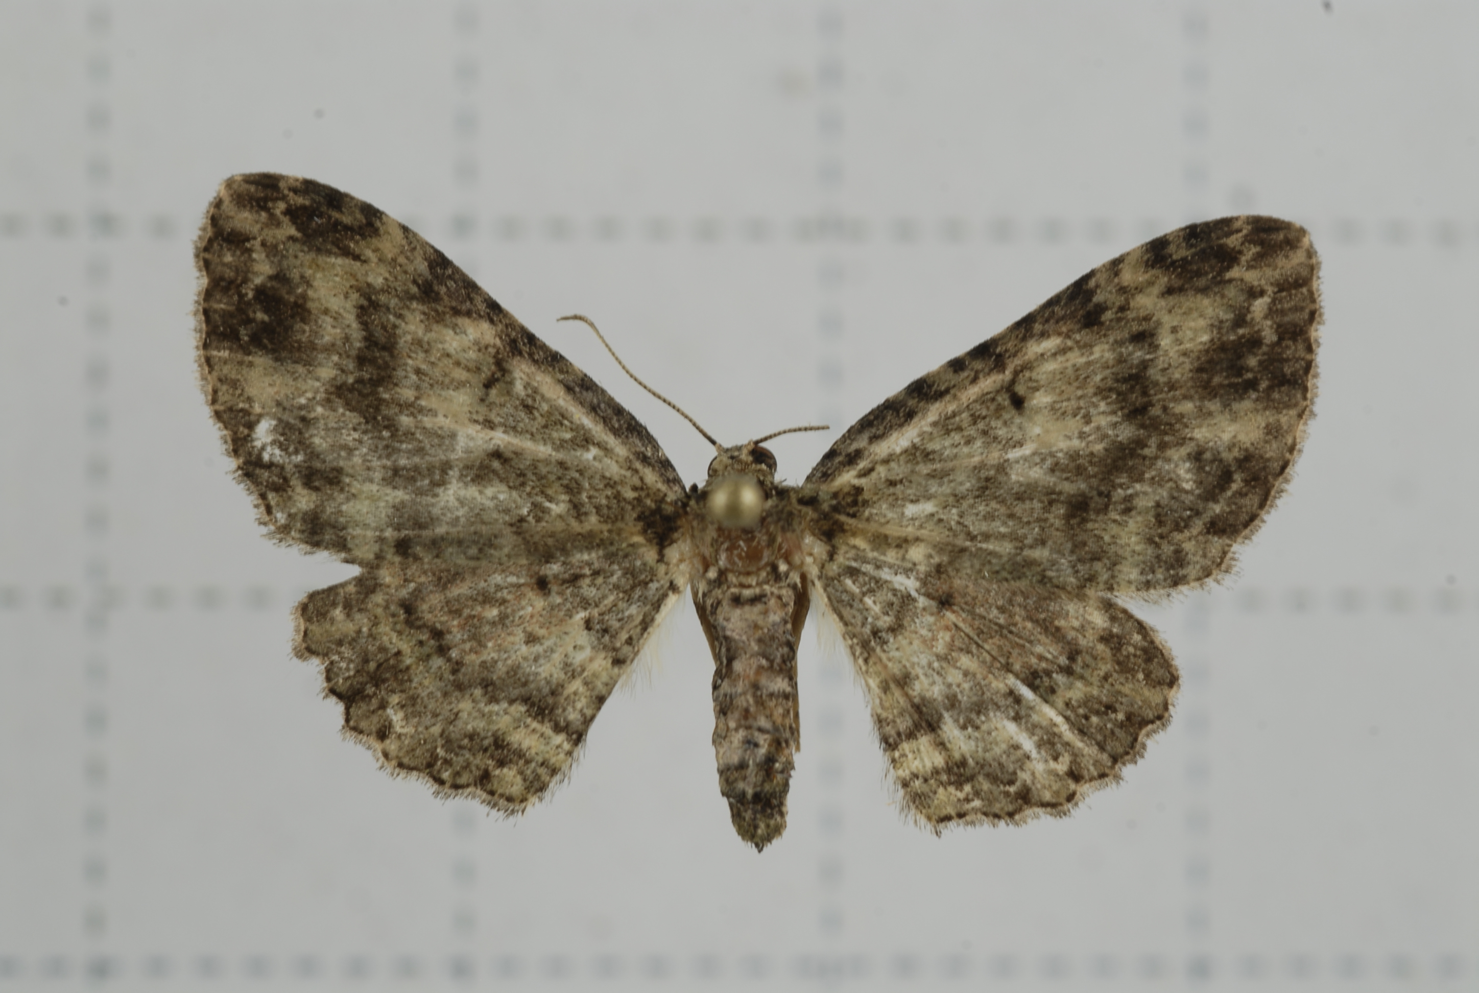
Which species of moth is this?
Pseudocollix hyperythra catalalia
